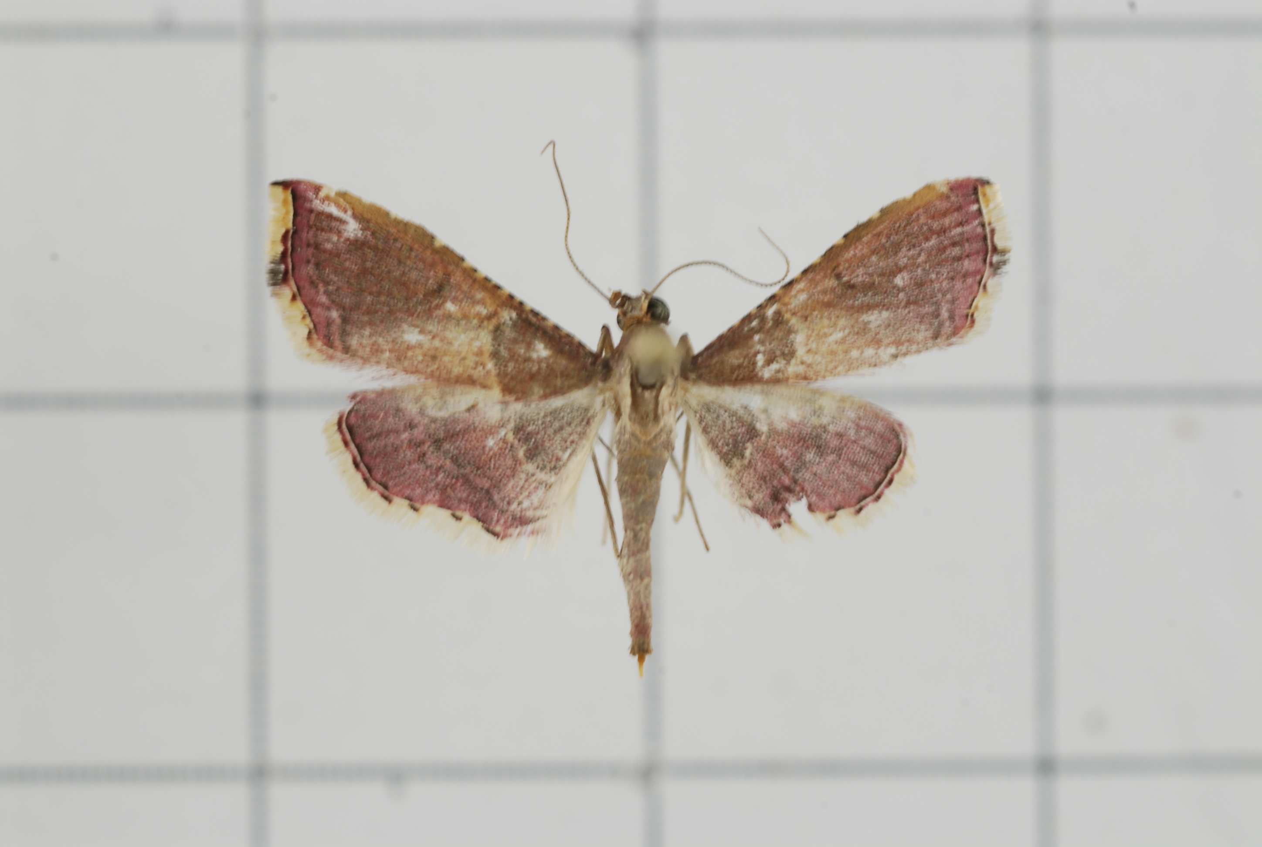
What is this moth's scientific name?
Endotricha olivacealis
